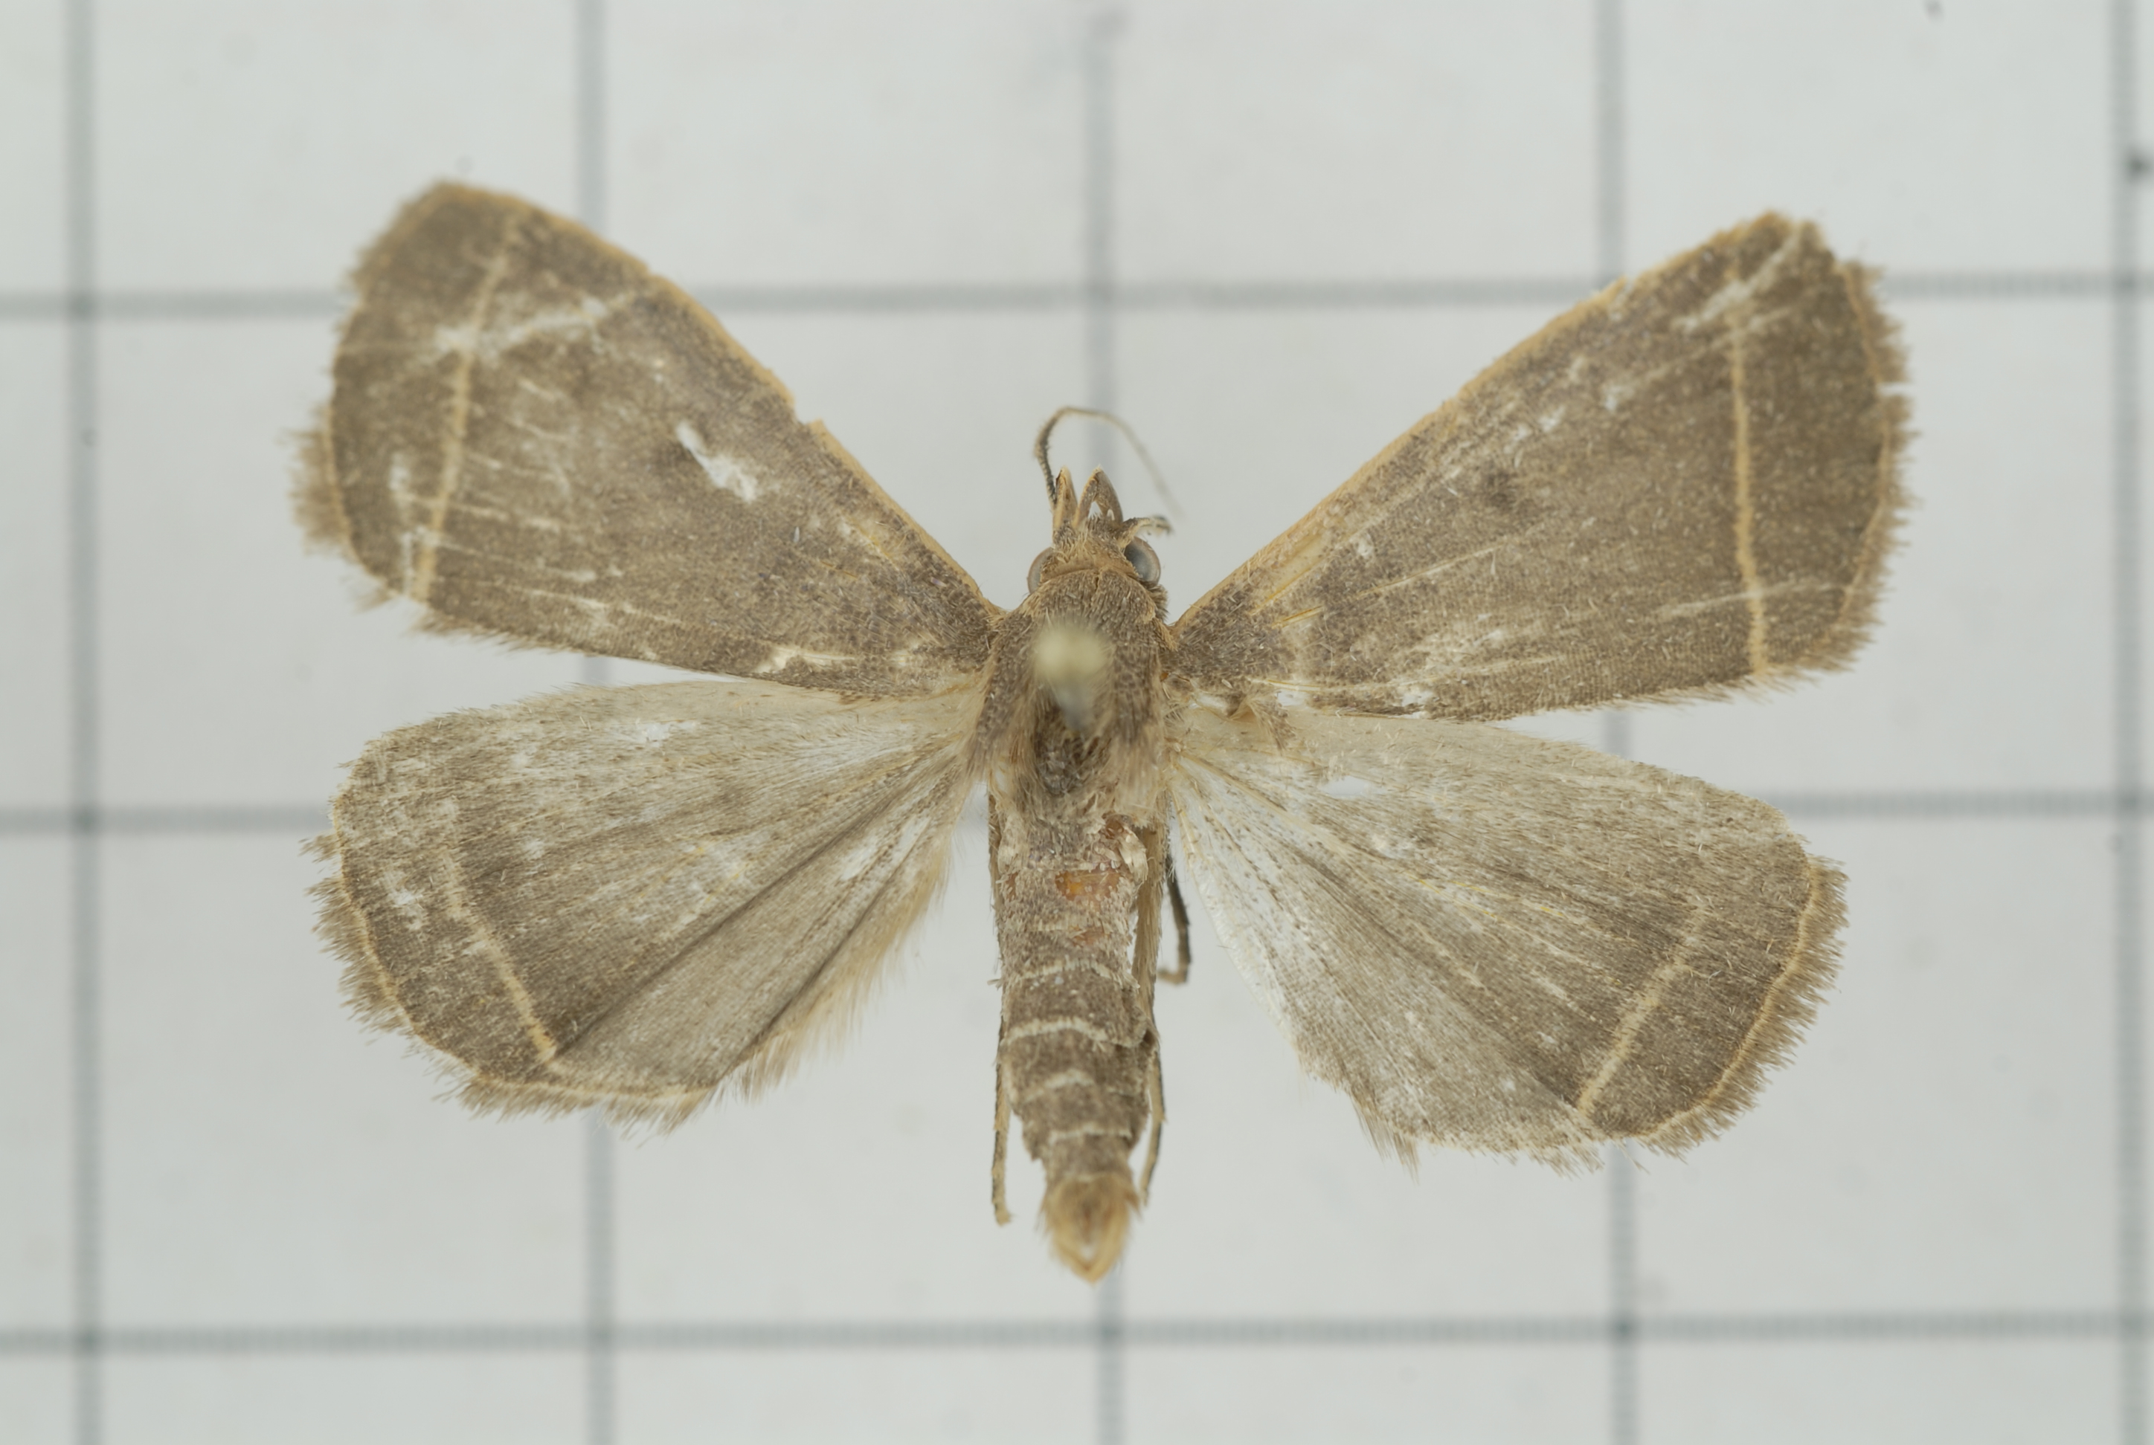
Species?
Simplicia niphona
